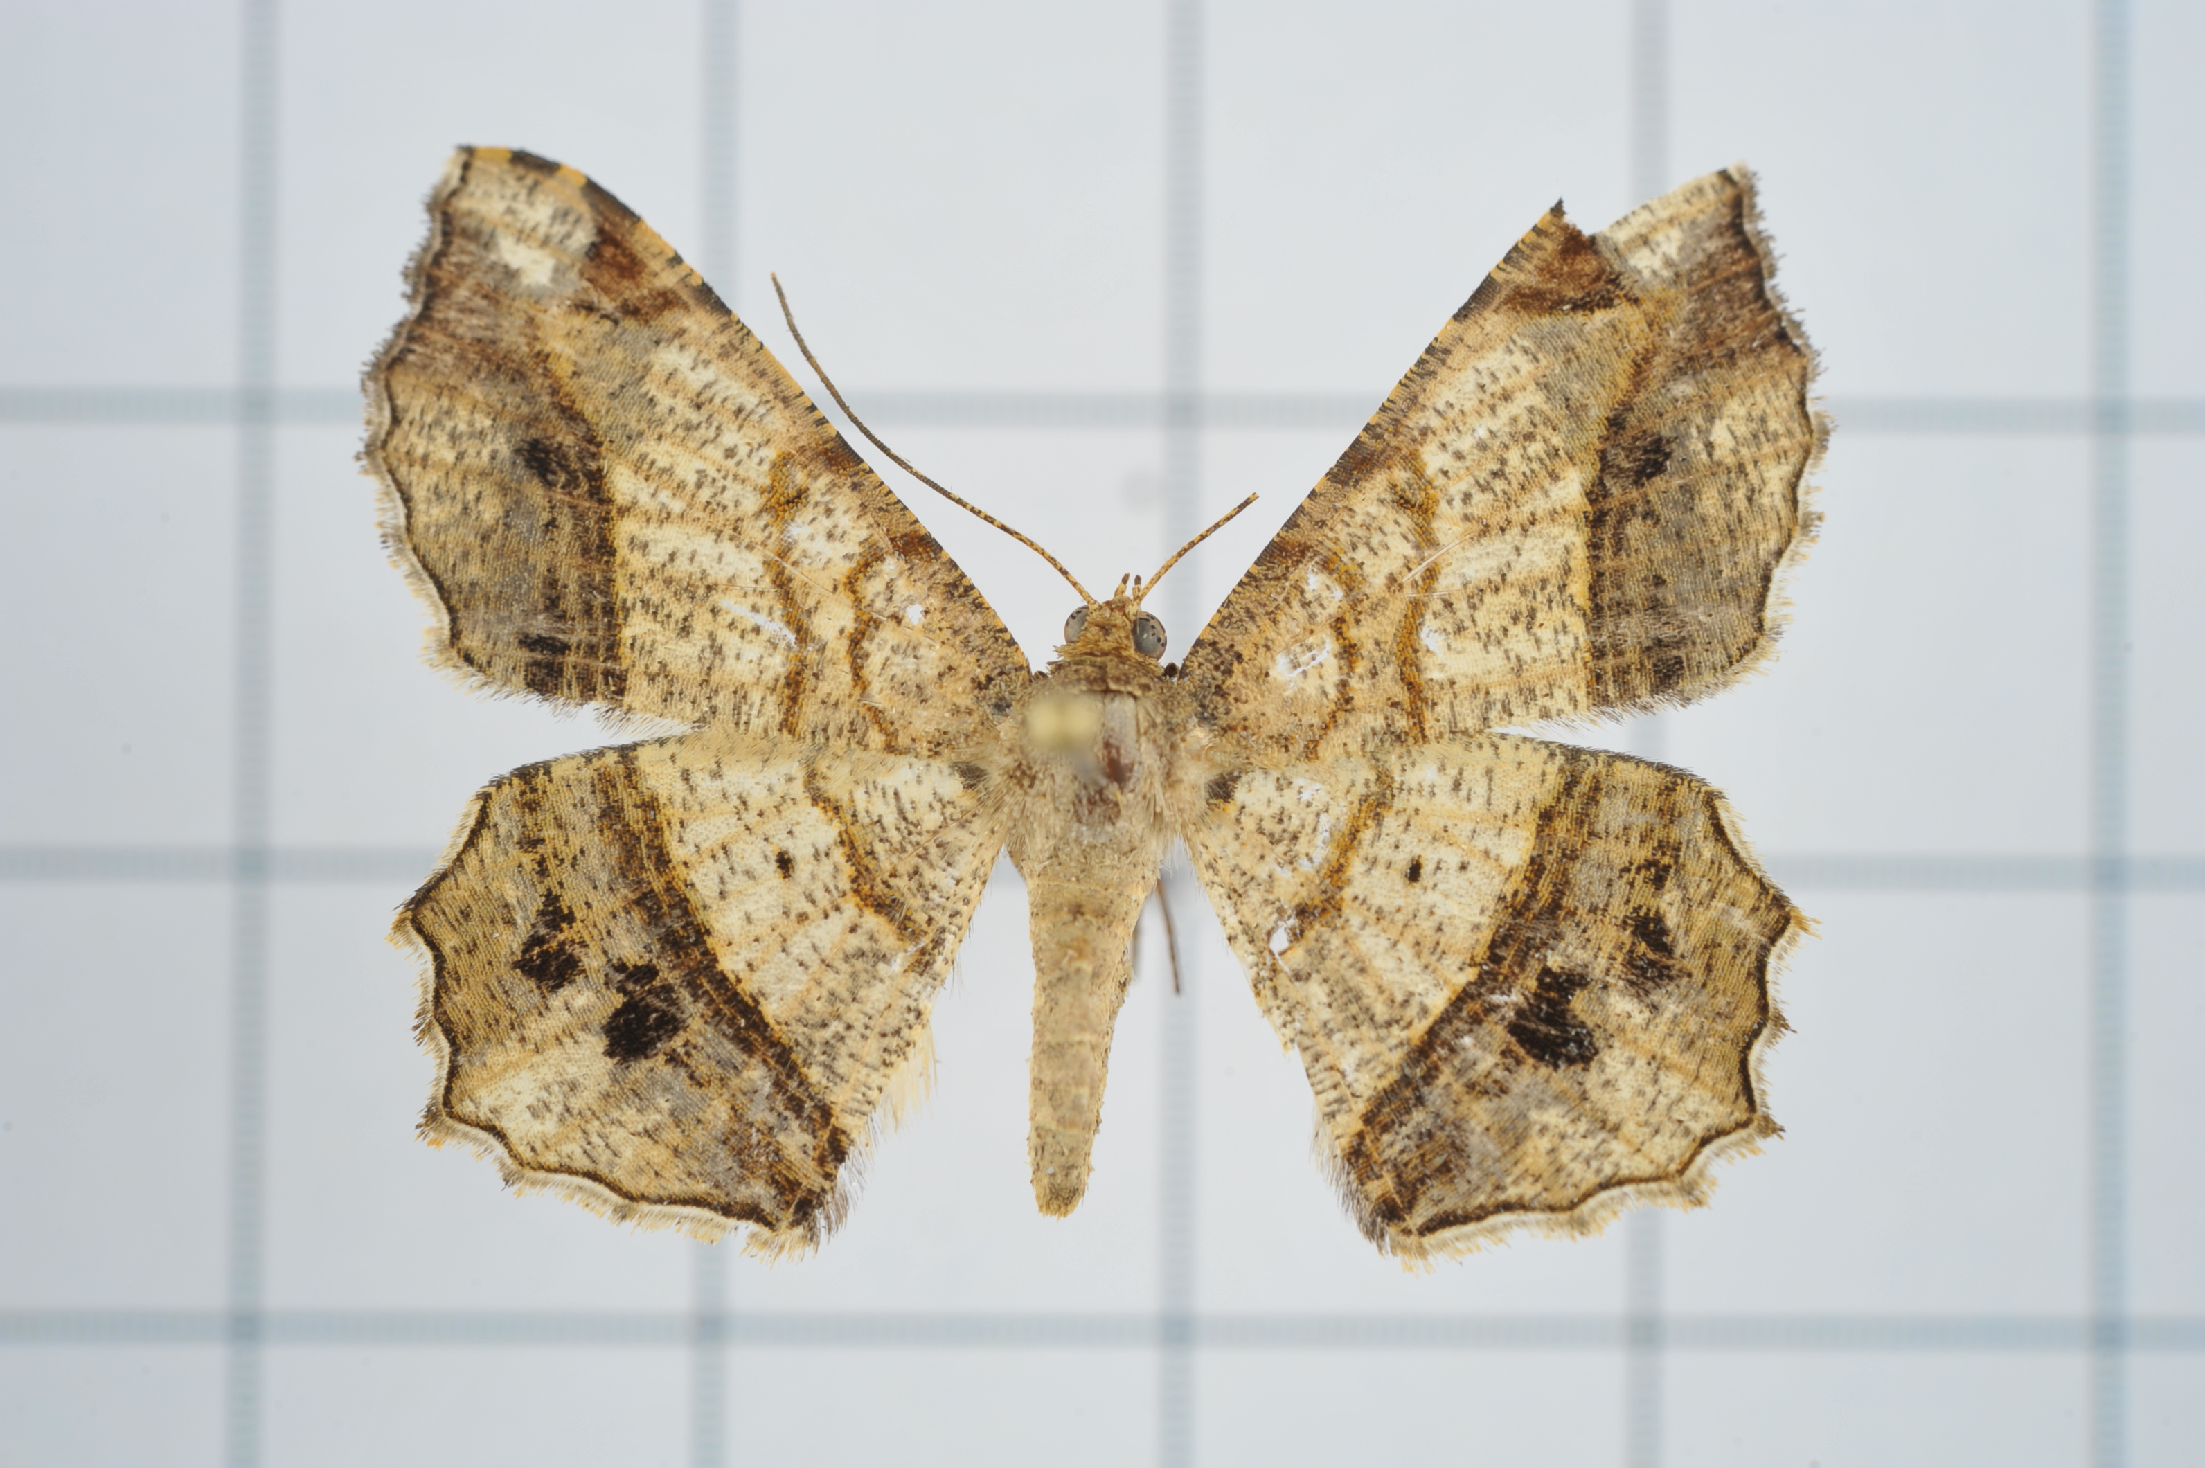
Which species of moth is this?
Chiasmia intermediaria
